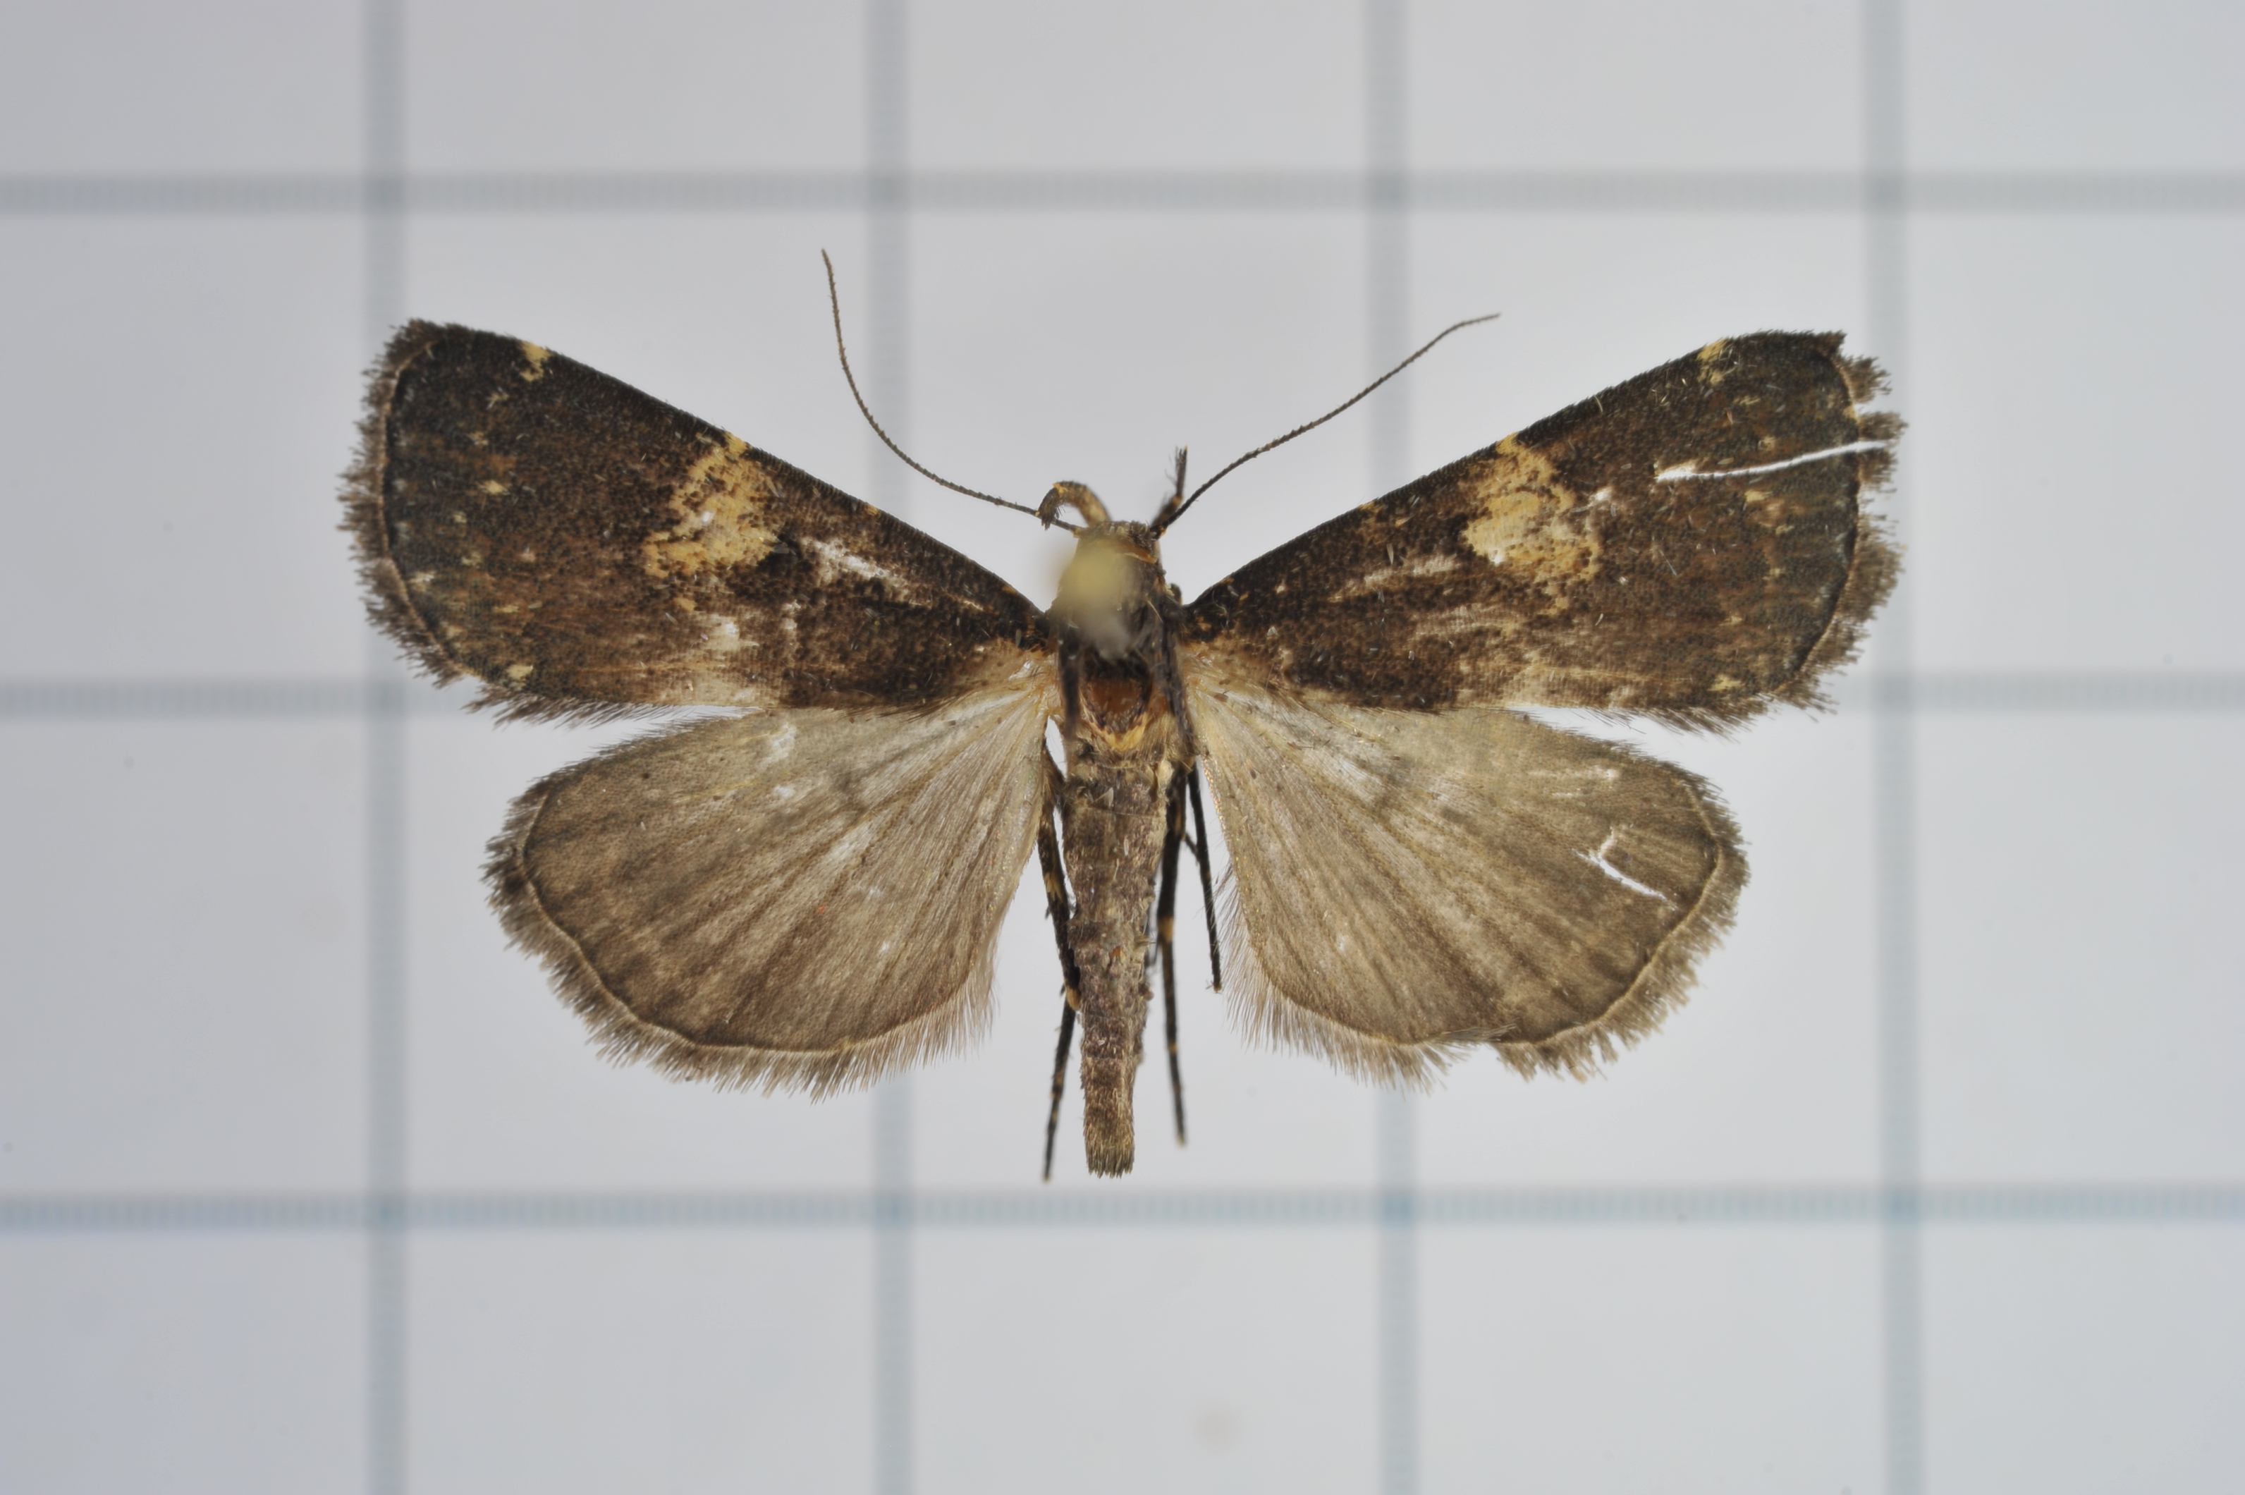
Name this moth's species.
Hydrillodes gravatalis
